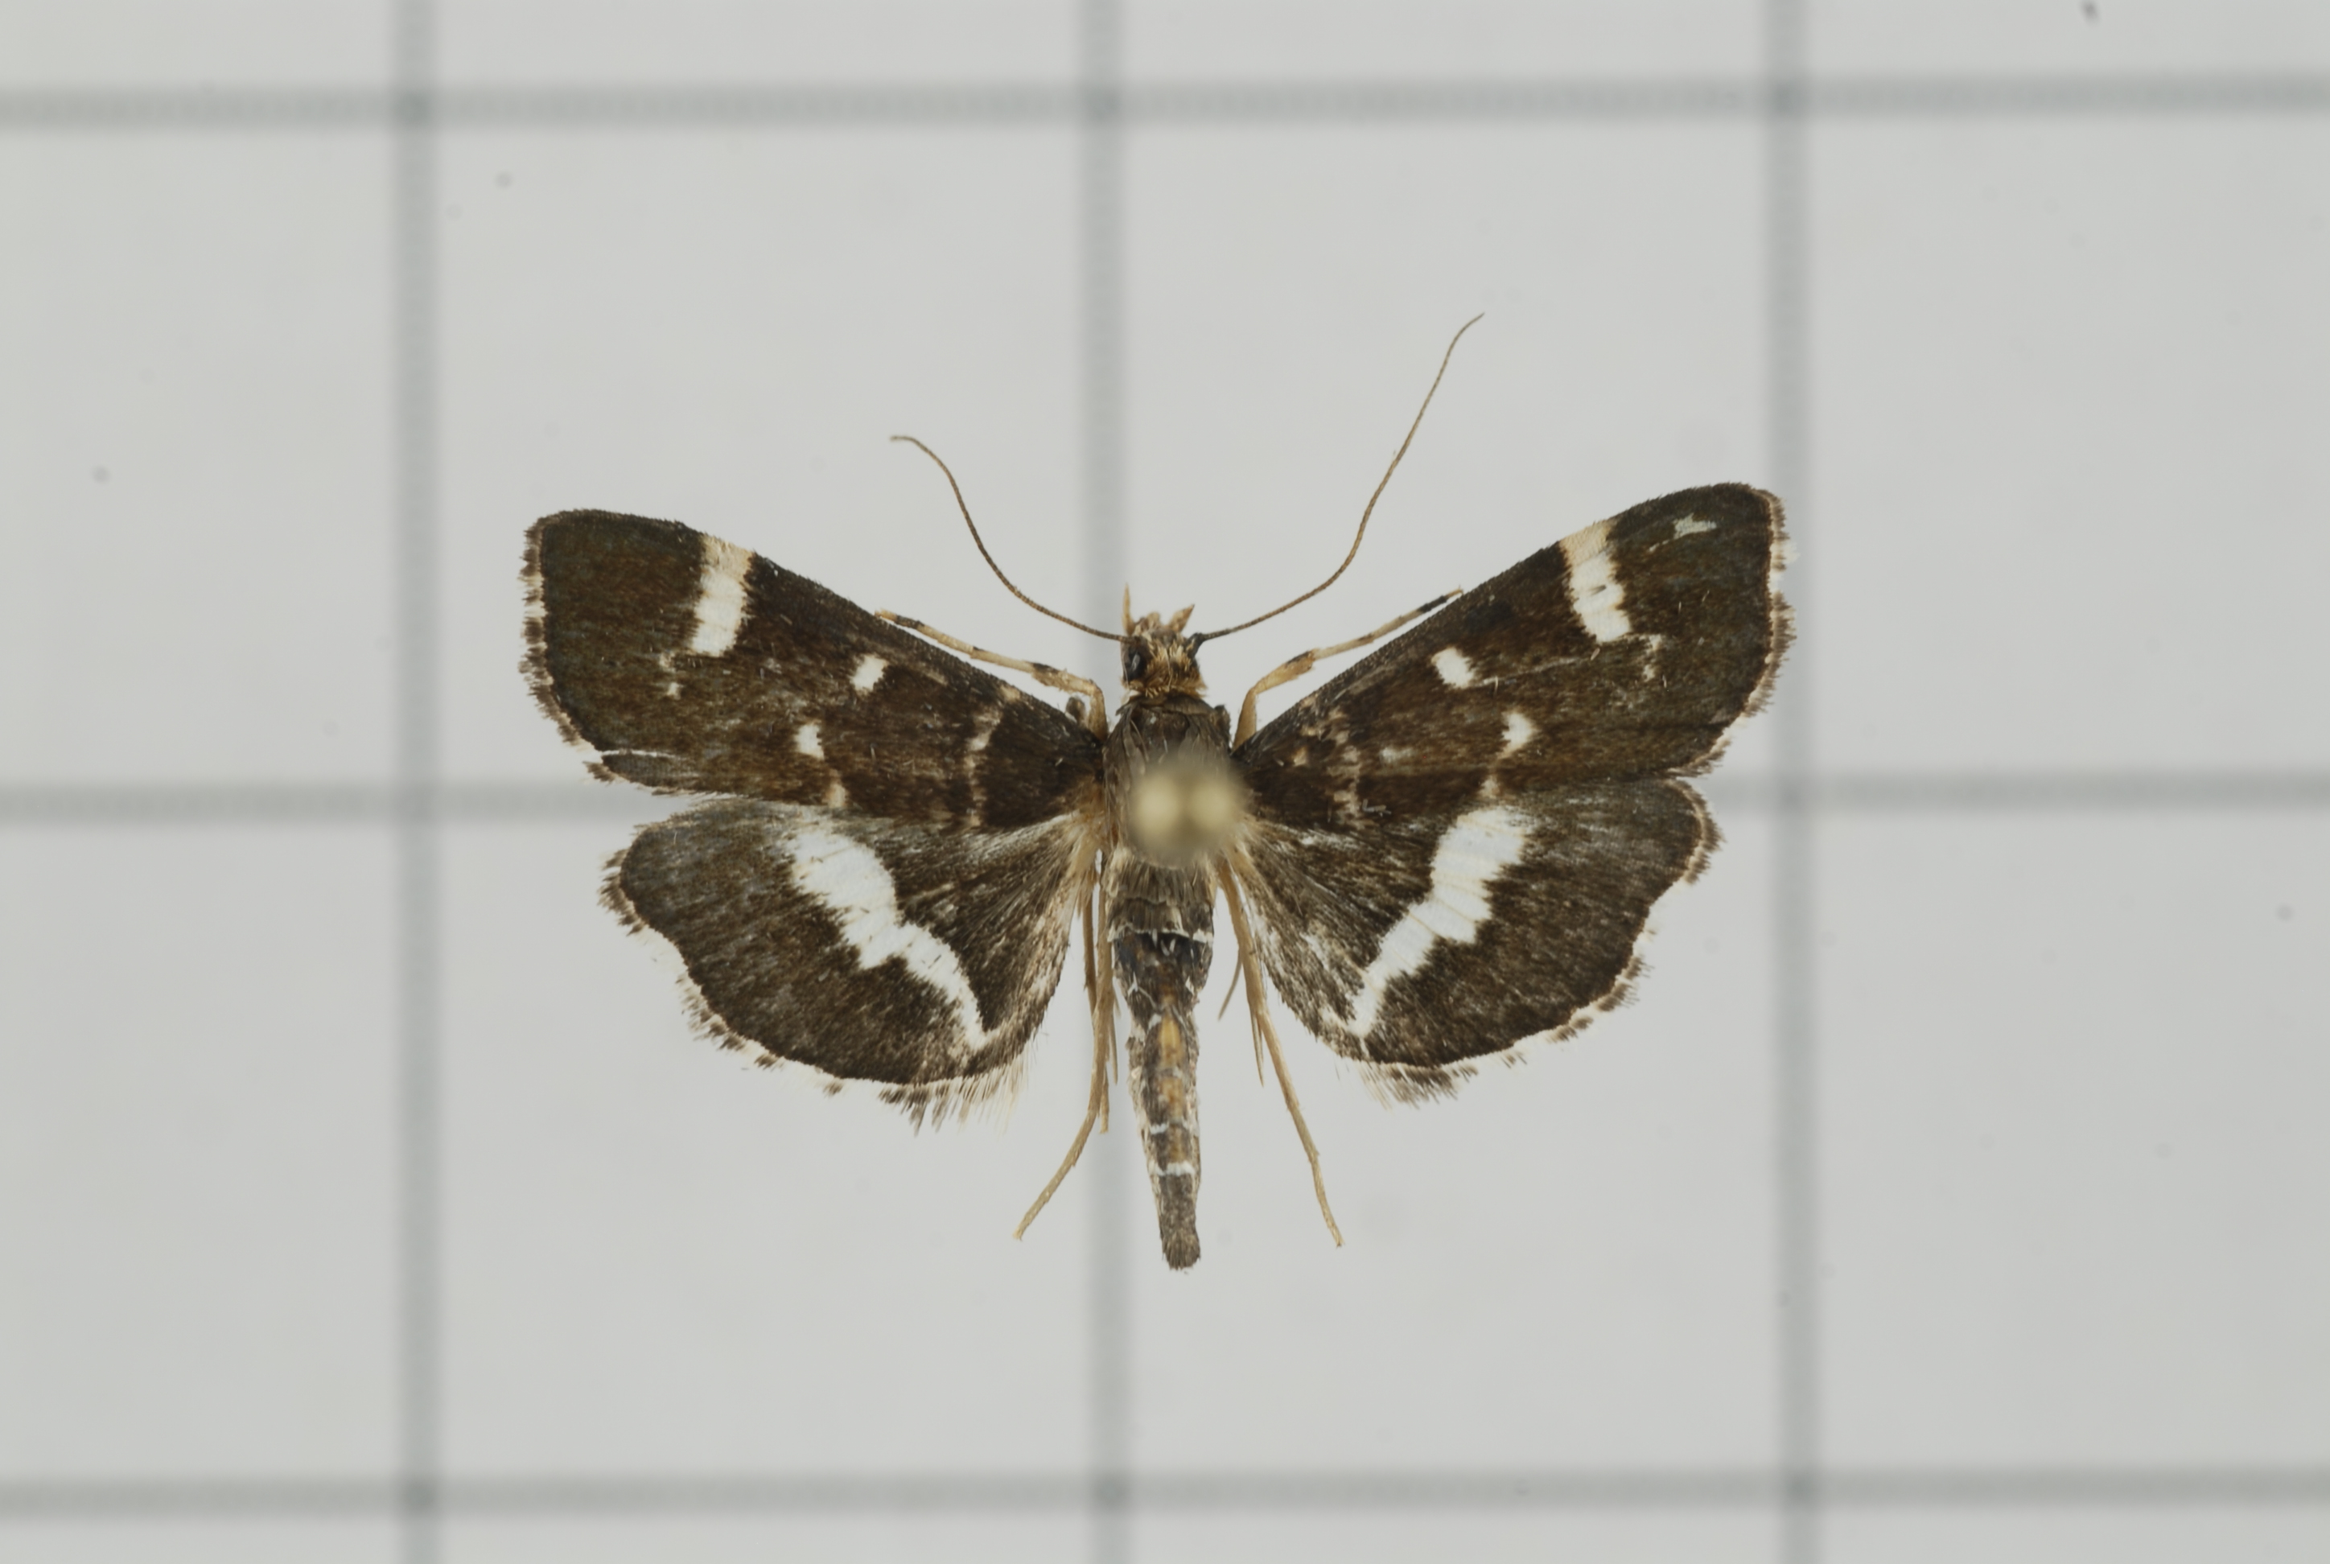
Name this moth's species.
Hymenia perspectalis
